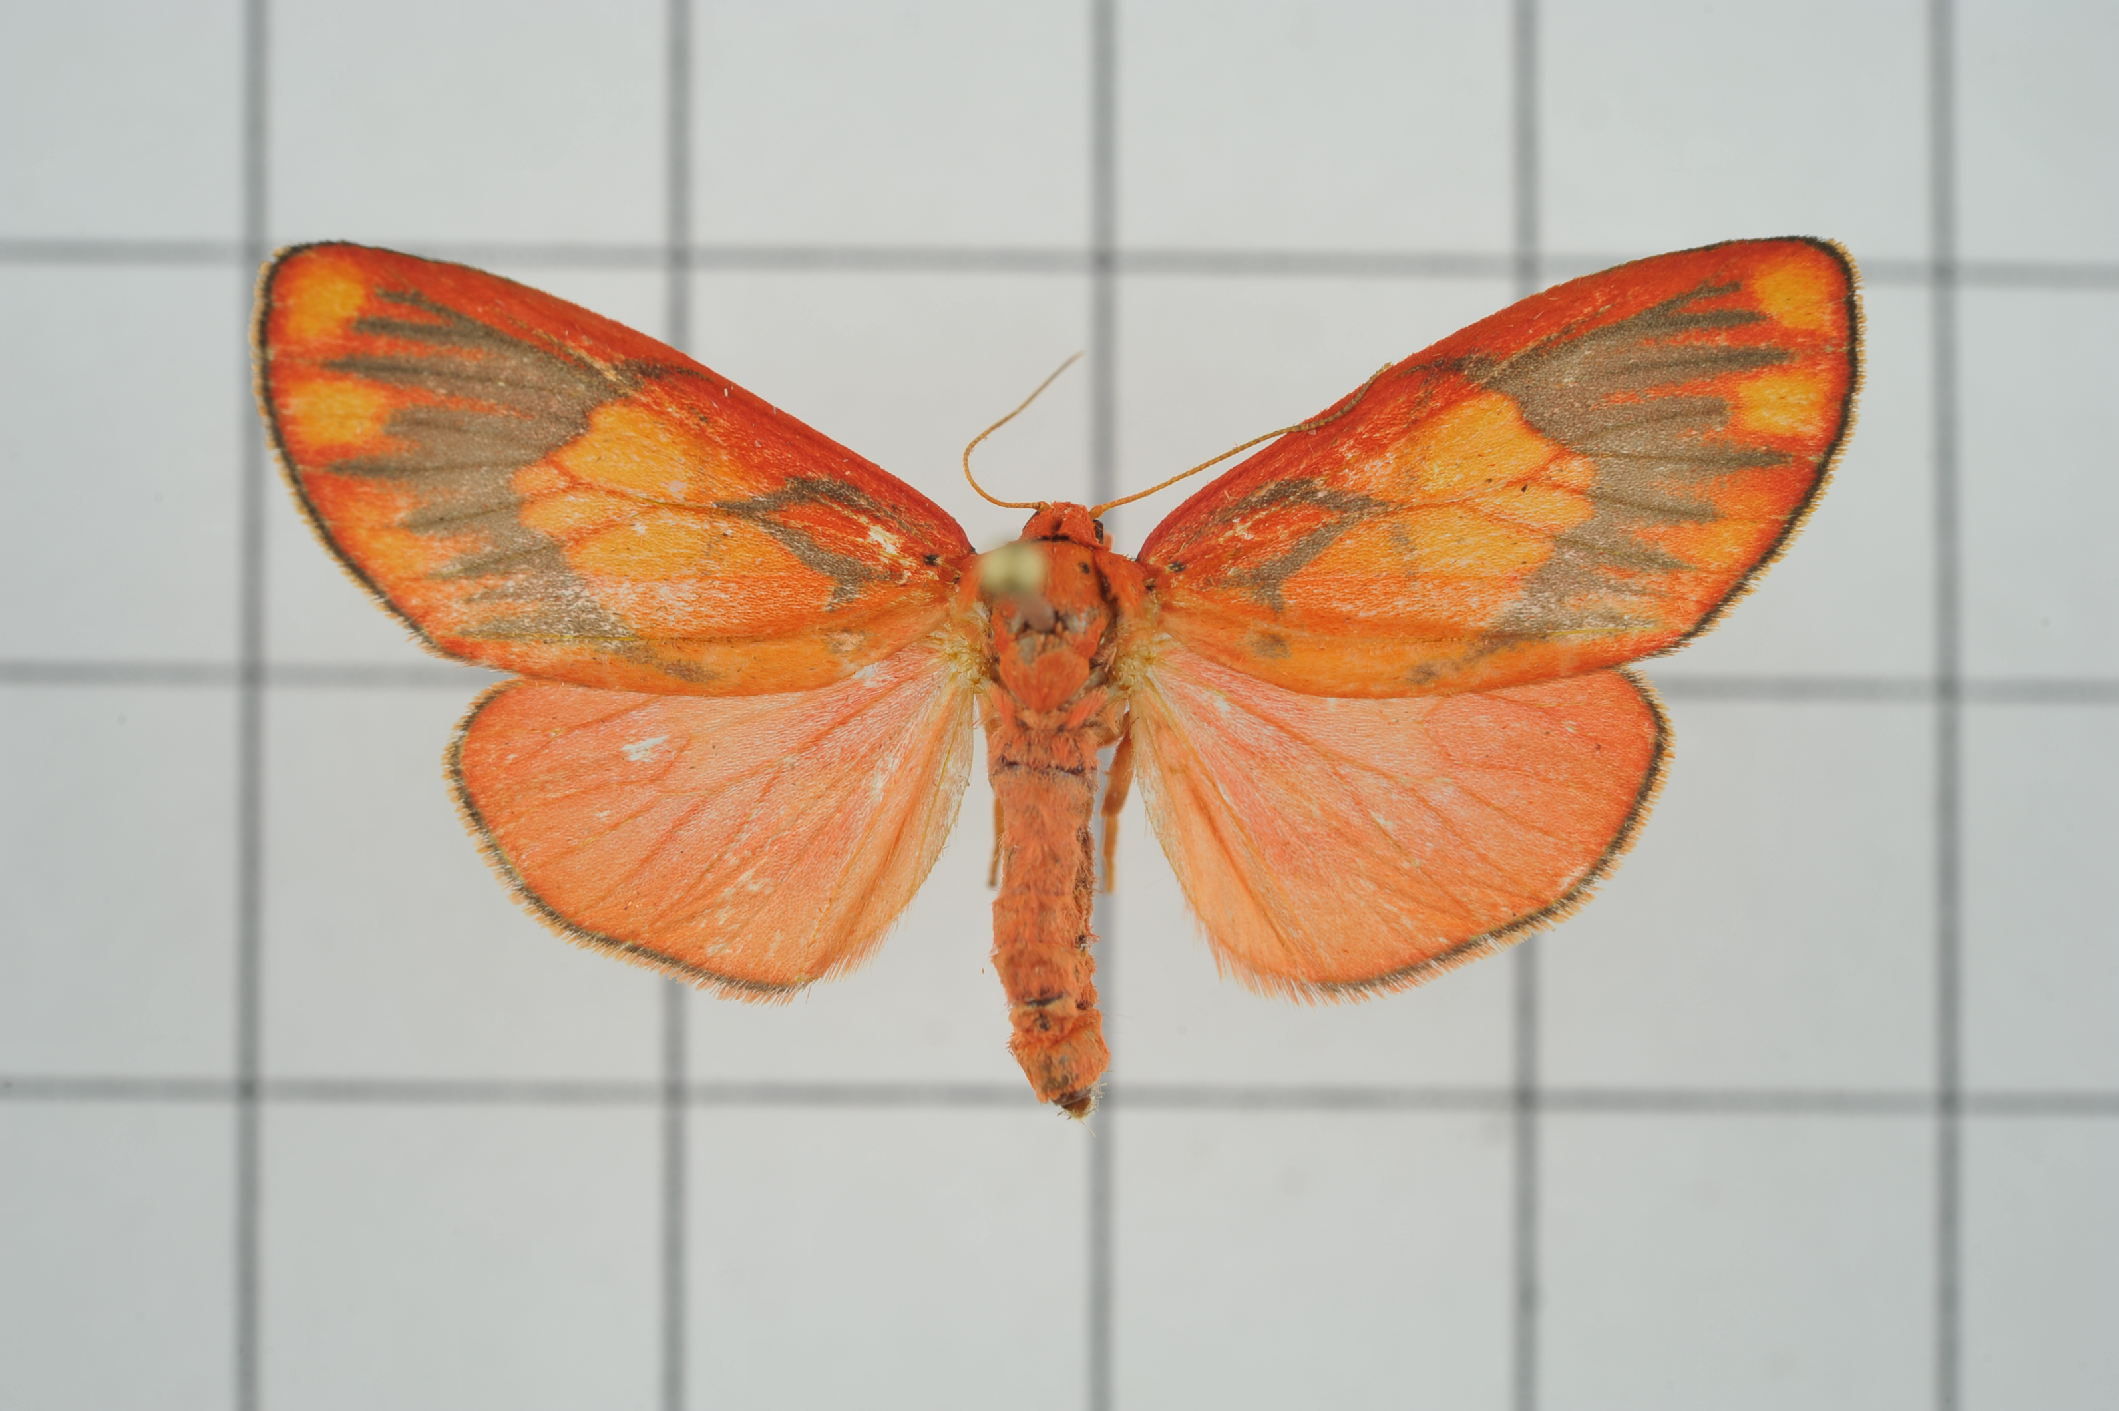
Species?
Matsumursine horishanella
